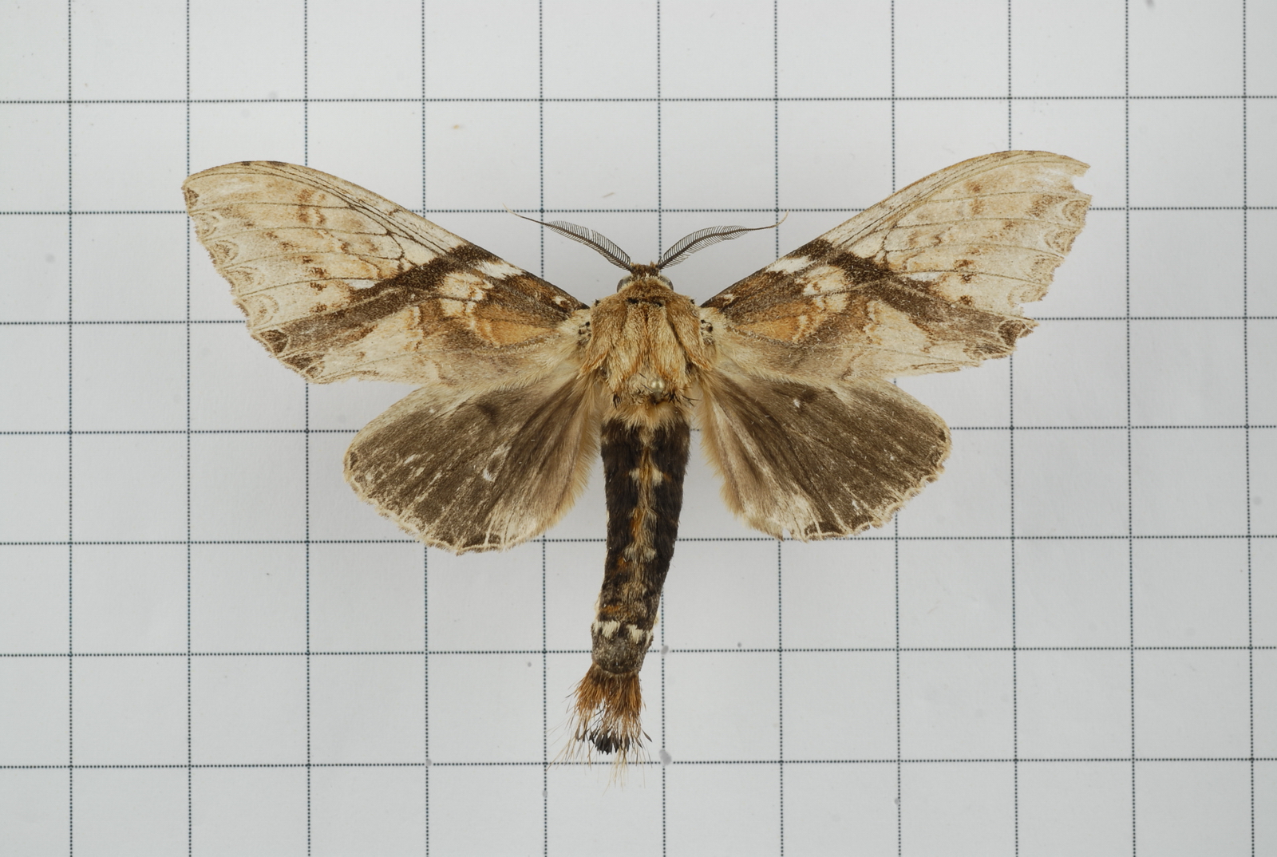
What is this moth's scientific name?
Dudusa nobilis
